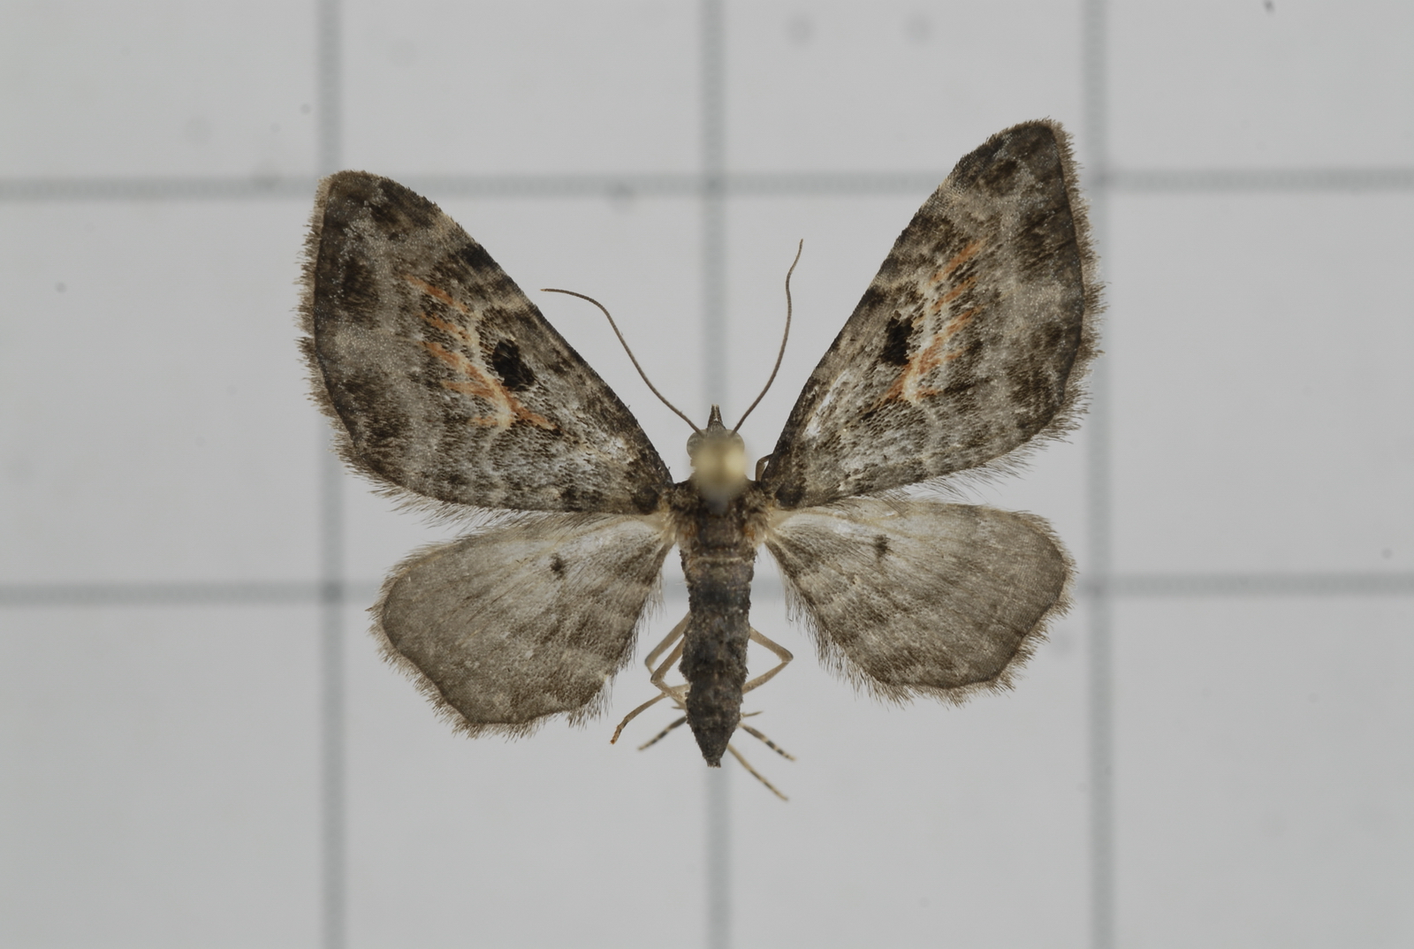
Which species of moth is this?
Eupithecia nuceistrigata
